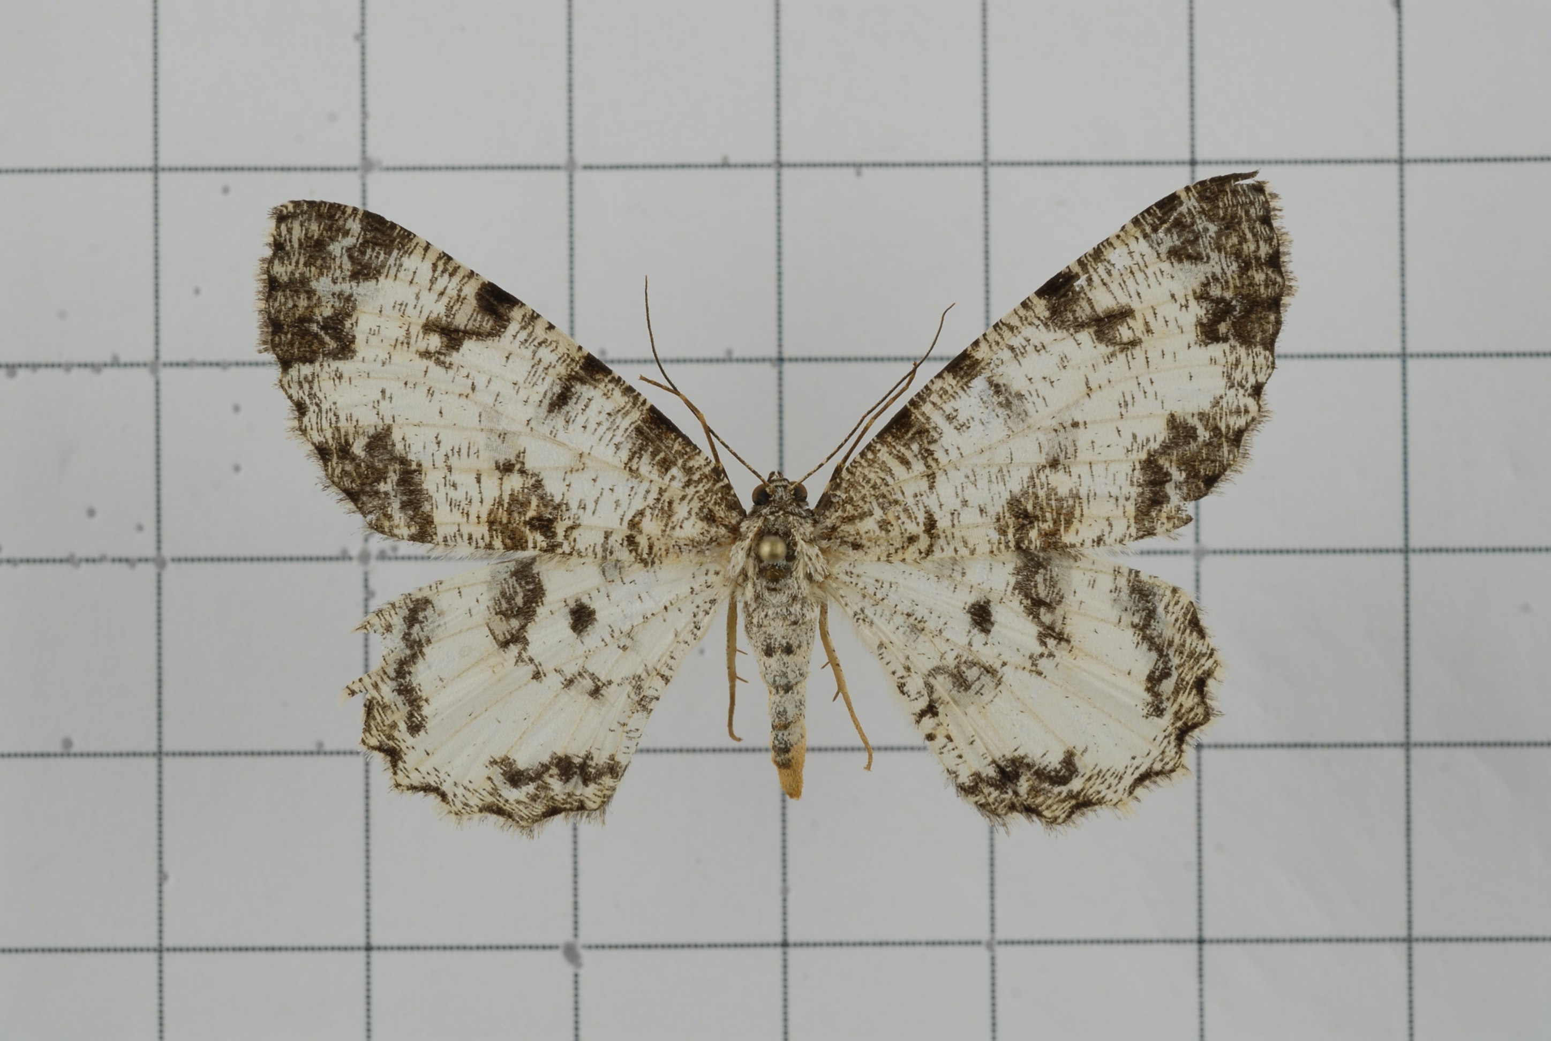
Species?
Hypomecis percnioides
